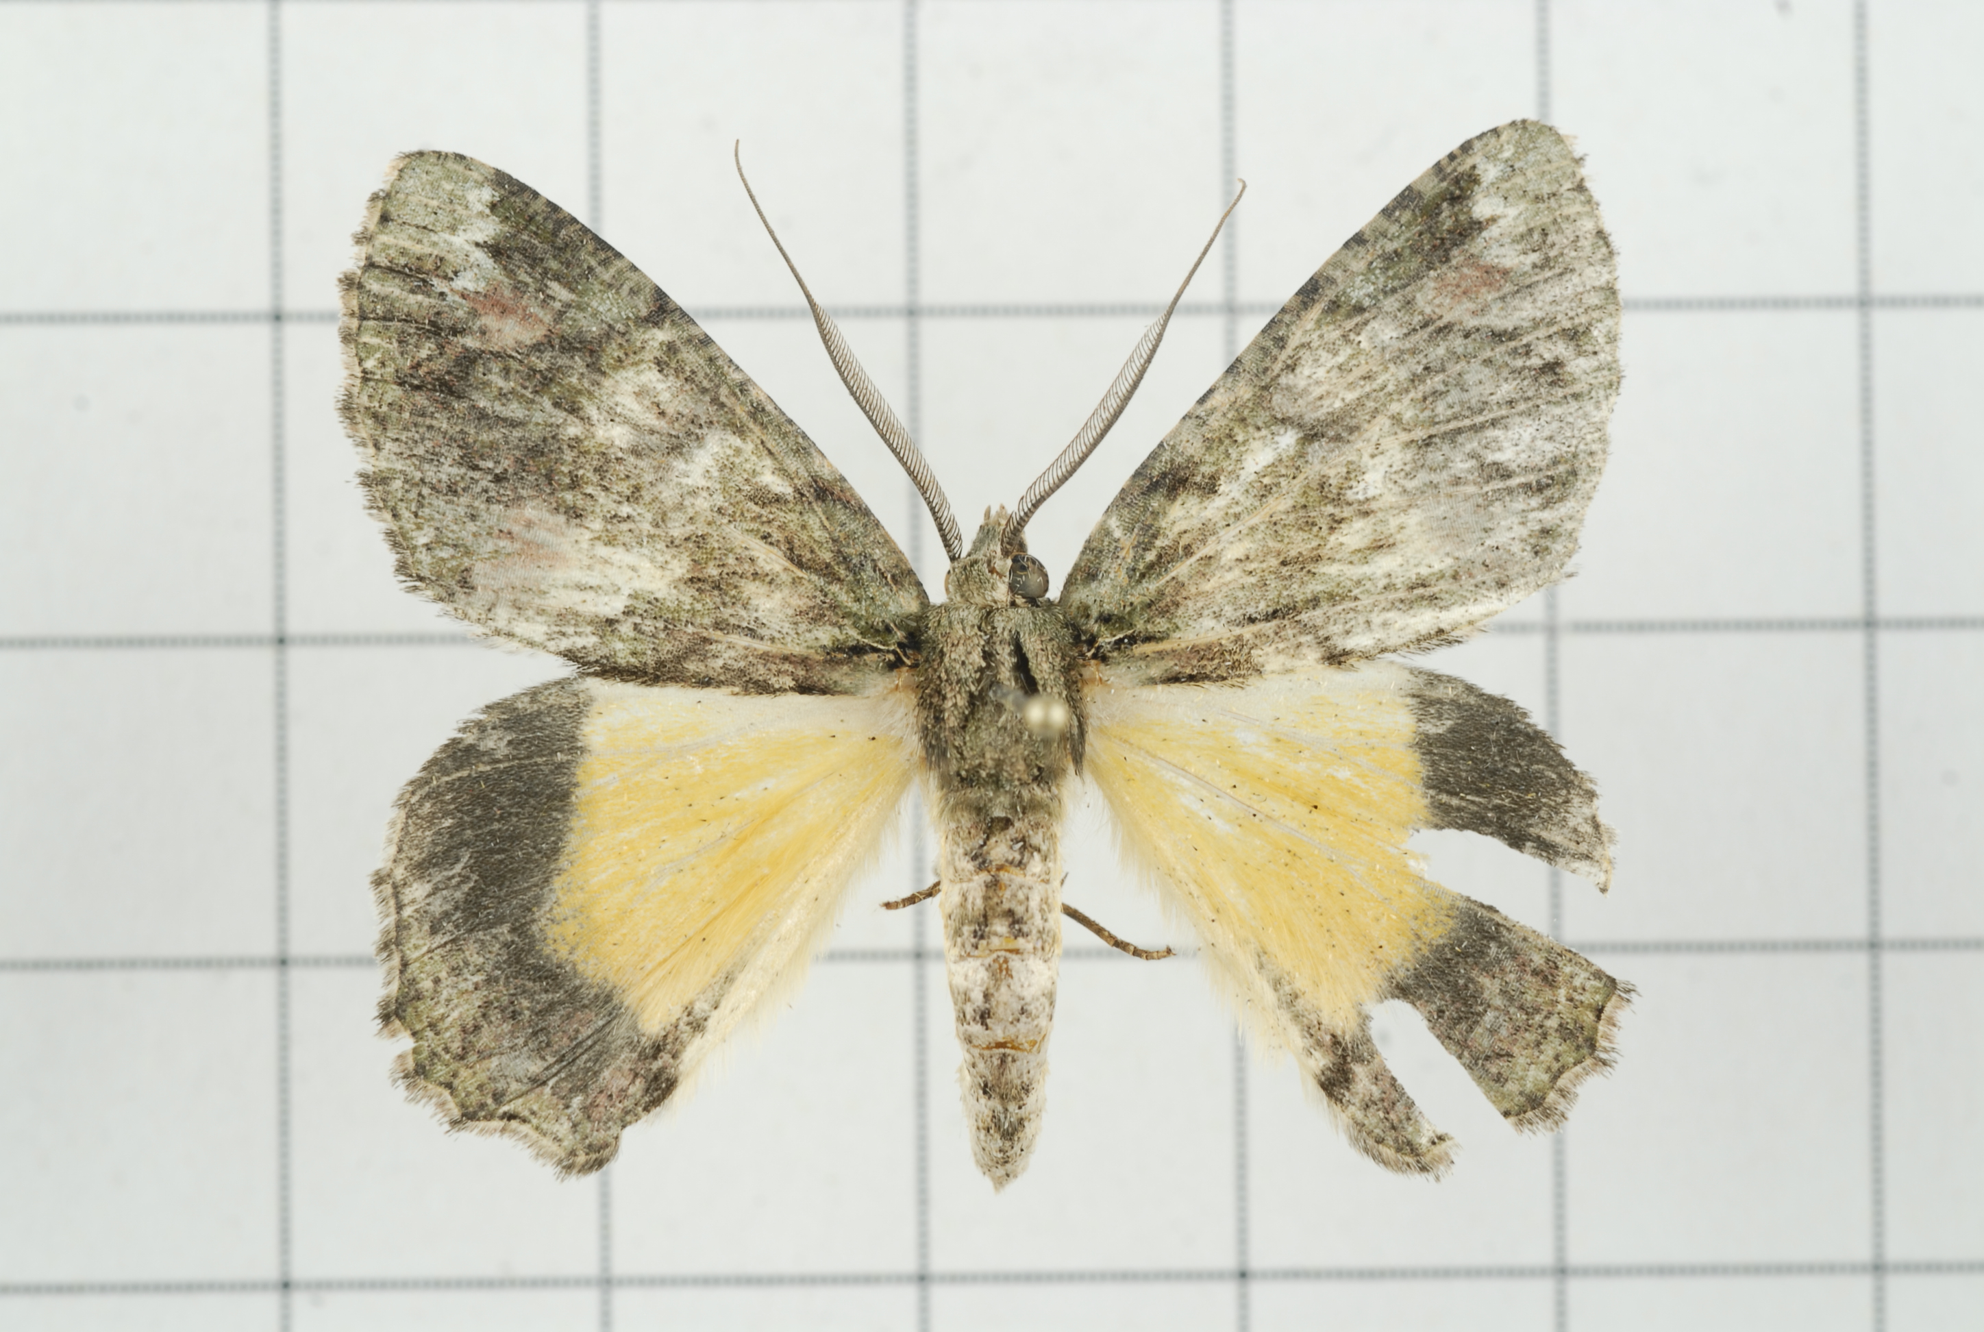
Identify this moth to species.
Dindica wilemani
